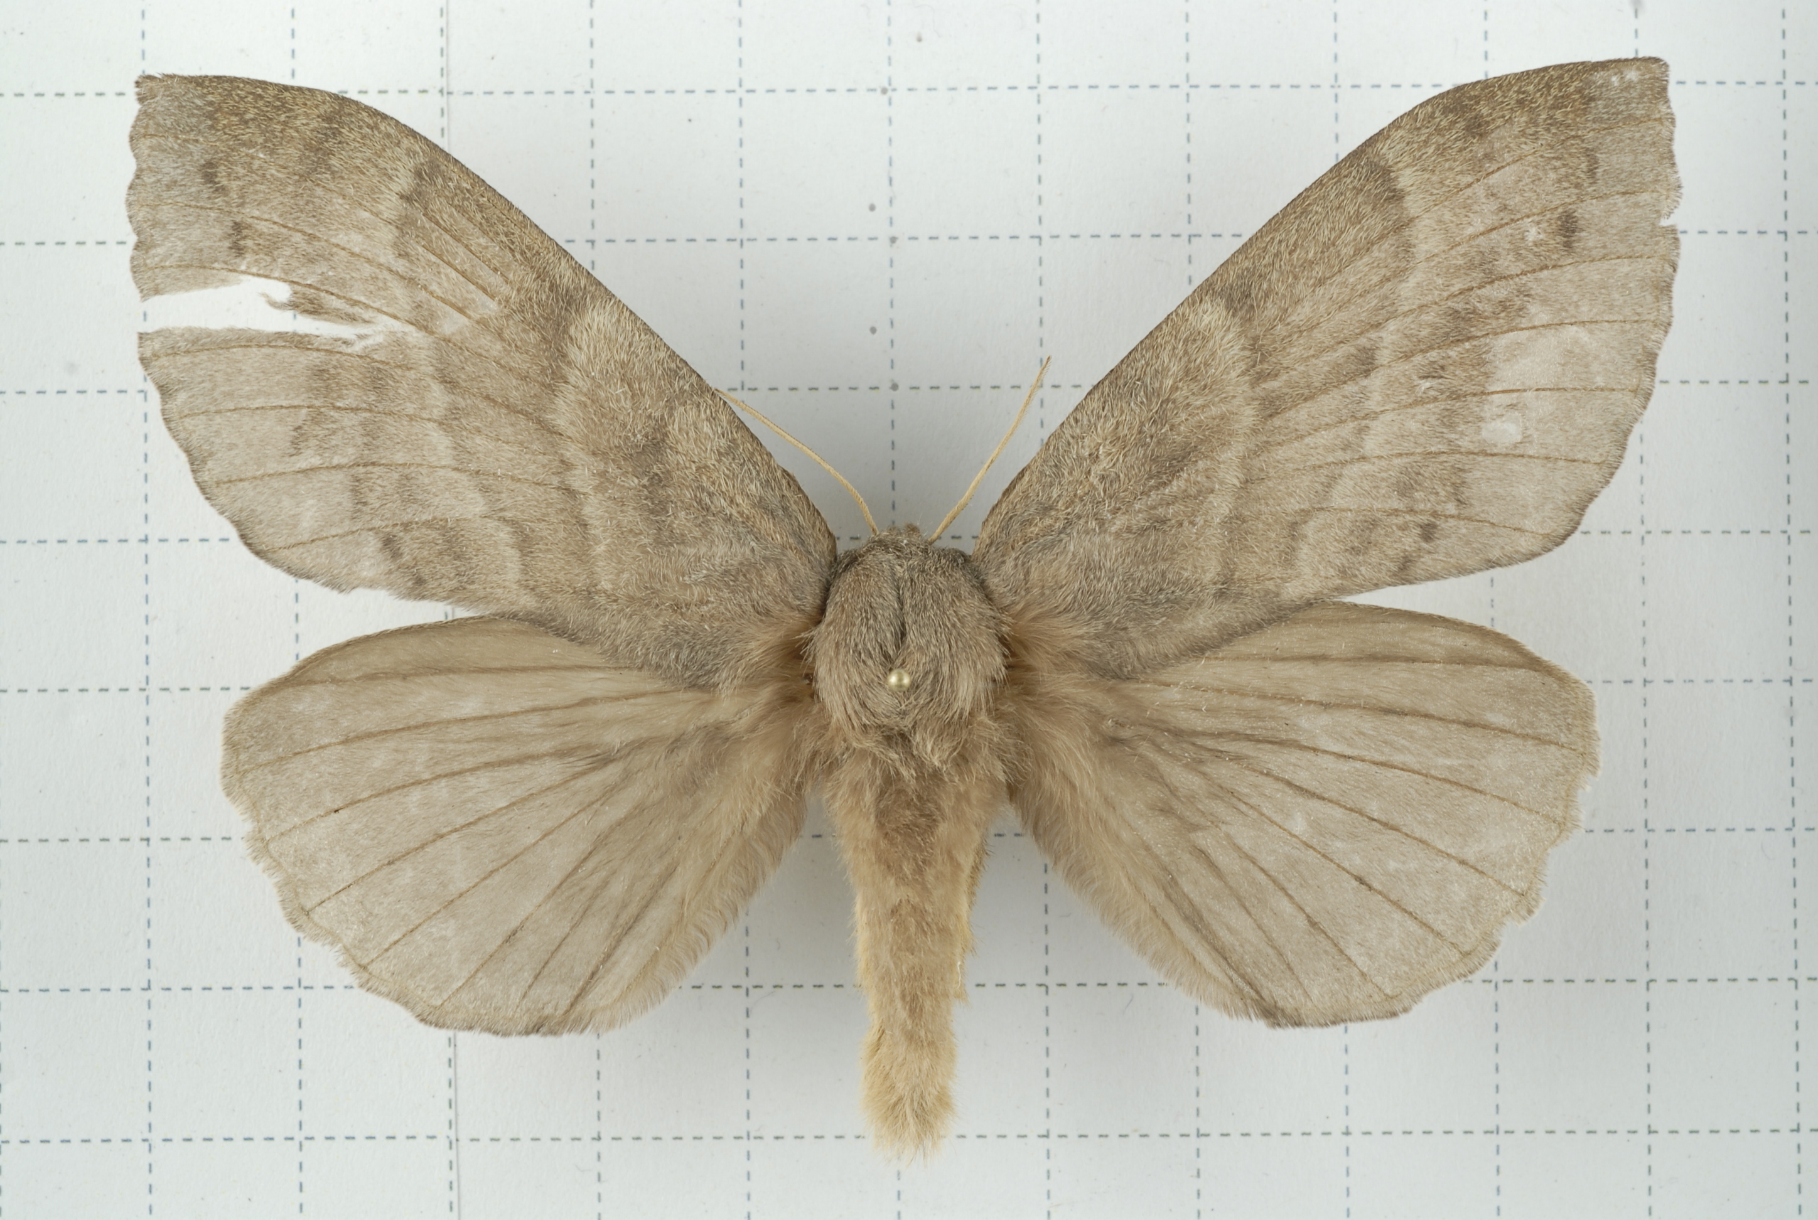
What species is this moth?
Lebeda nobilis nobilis
